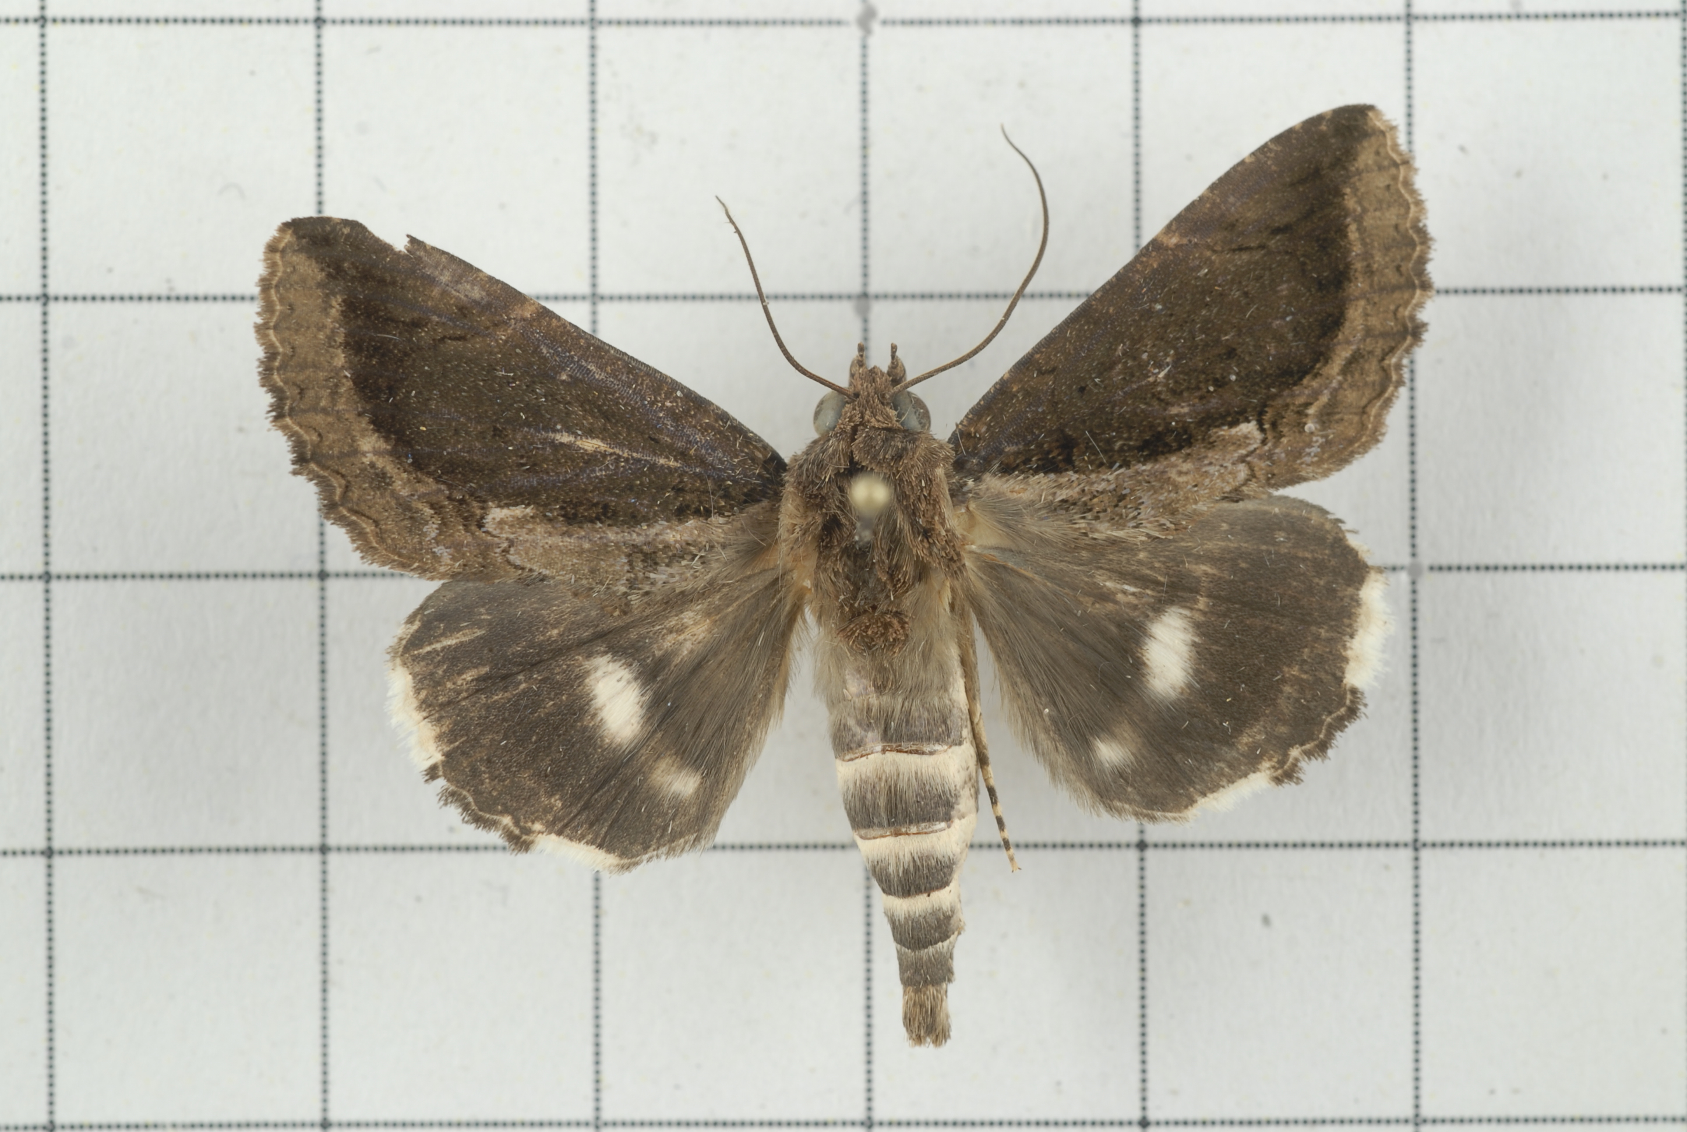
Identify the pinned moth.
Ercheia cyllaria
